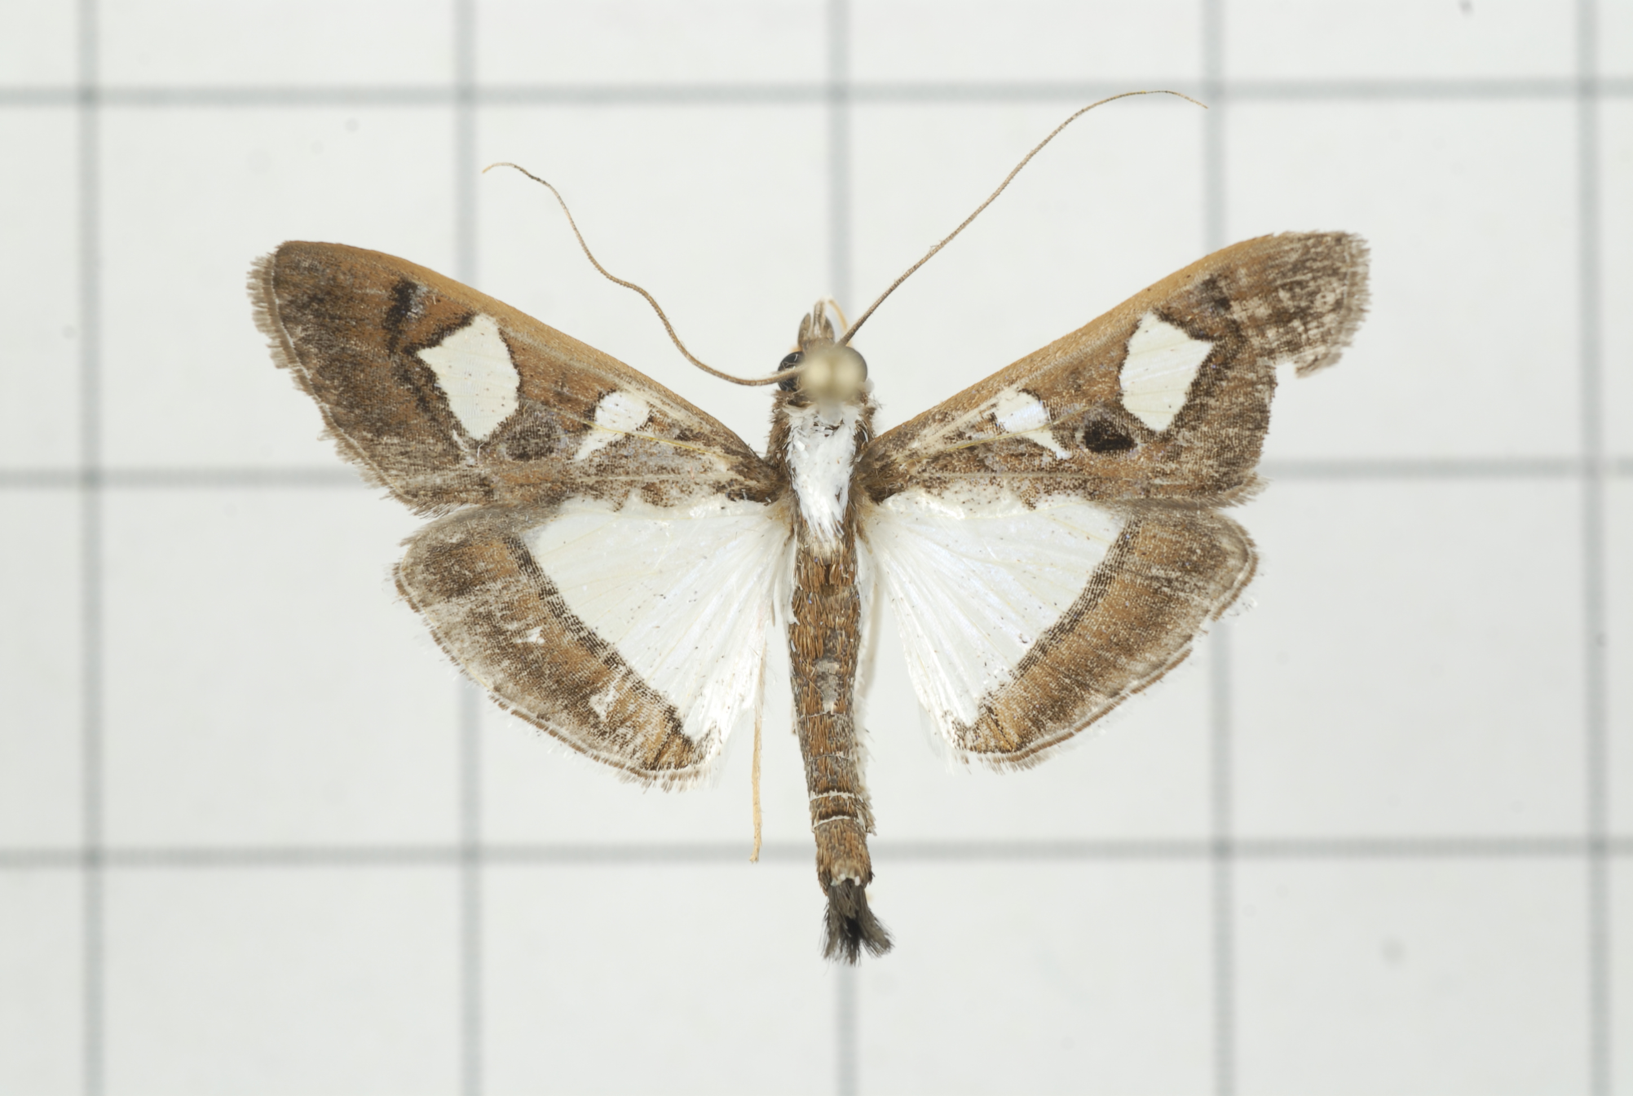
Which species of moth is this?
Glyphodes bivitralis
